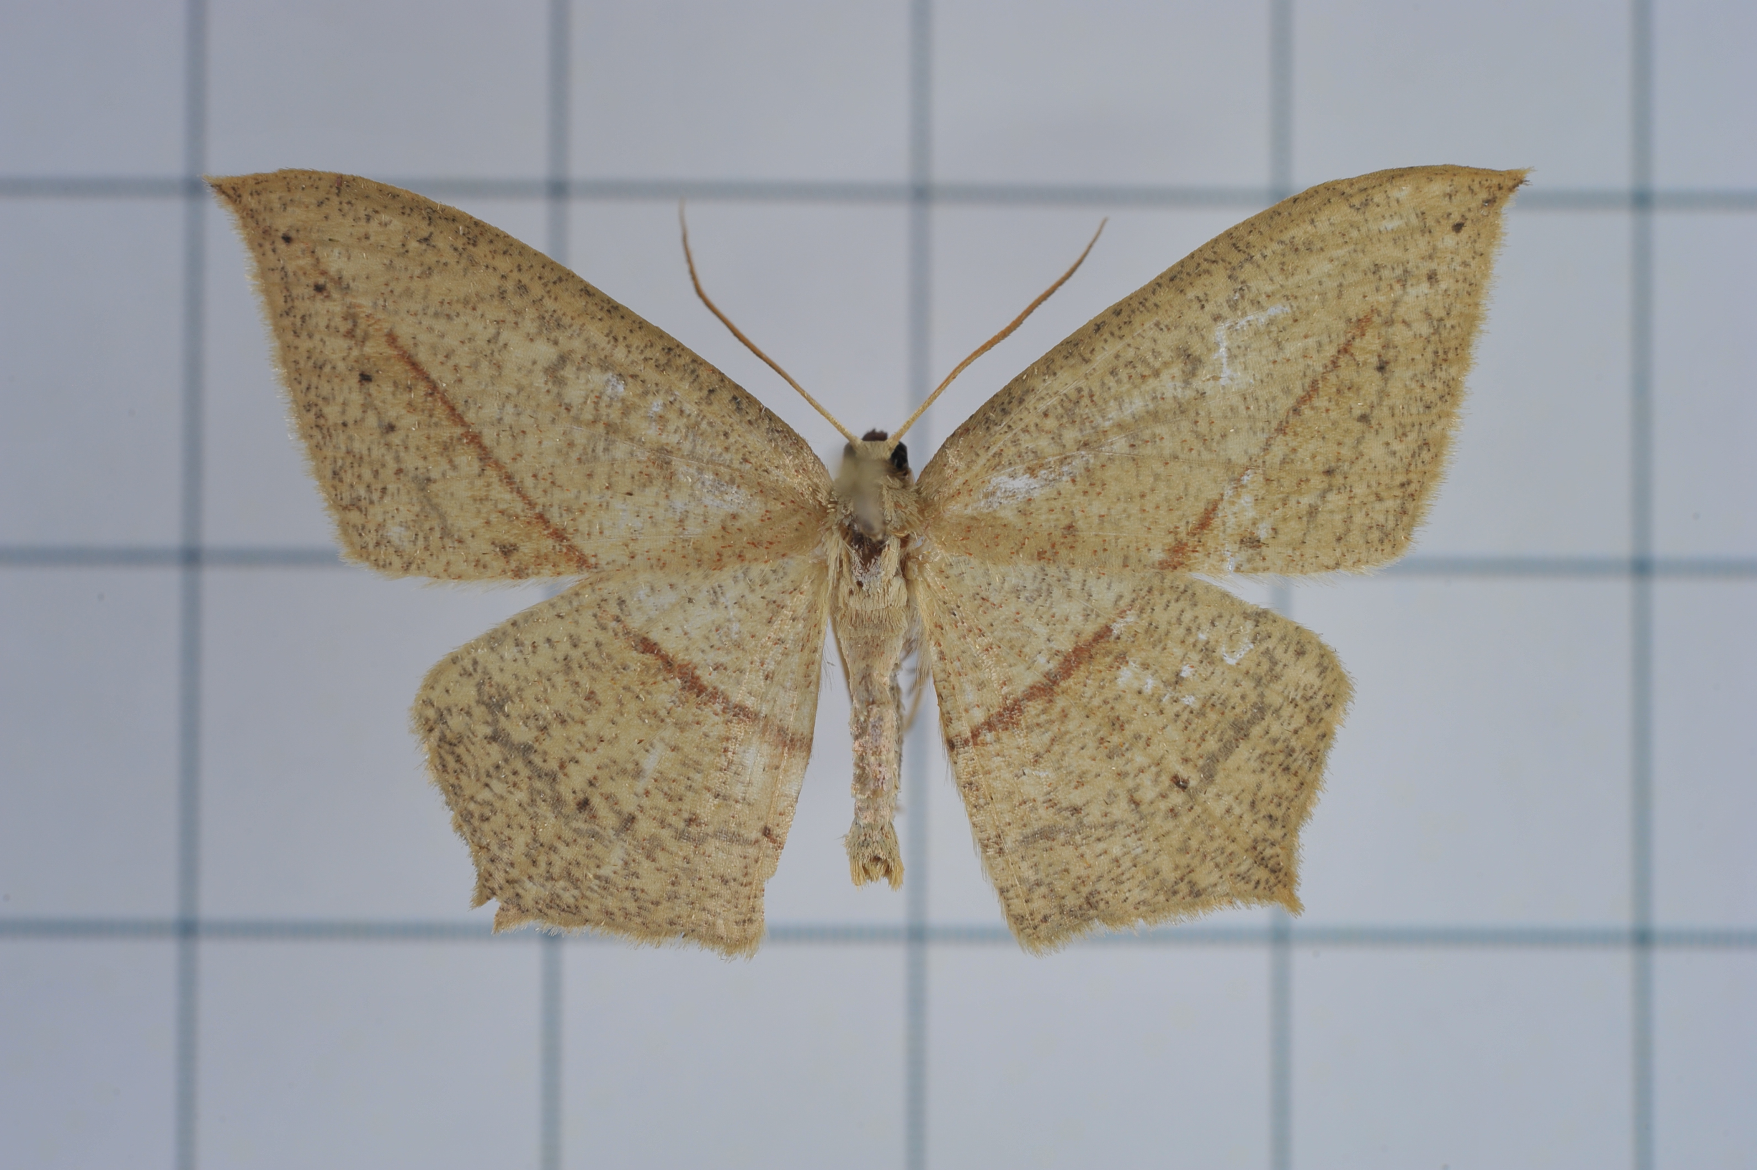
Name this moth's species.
Timandra stueningi
